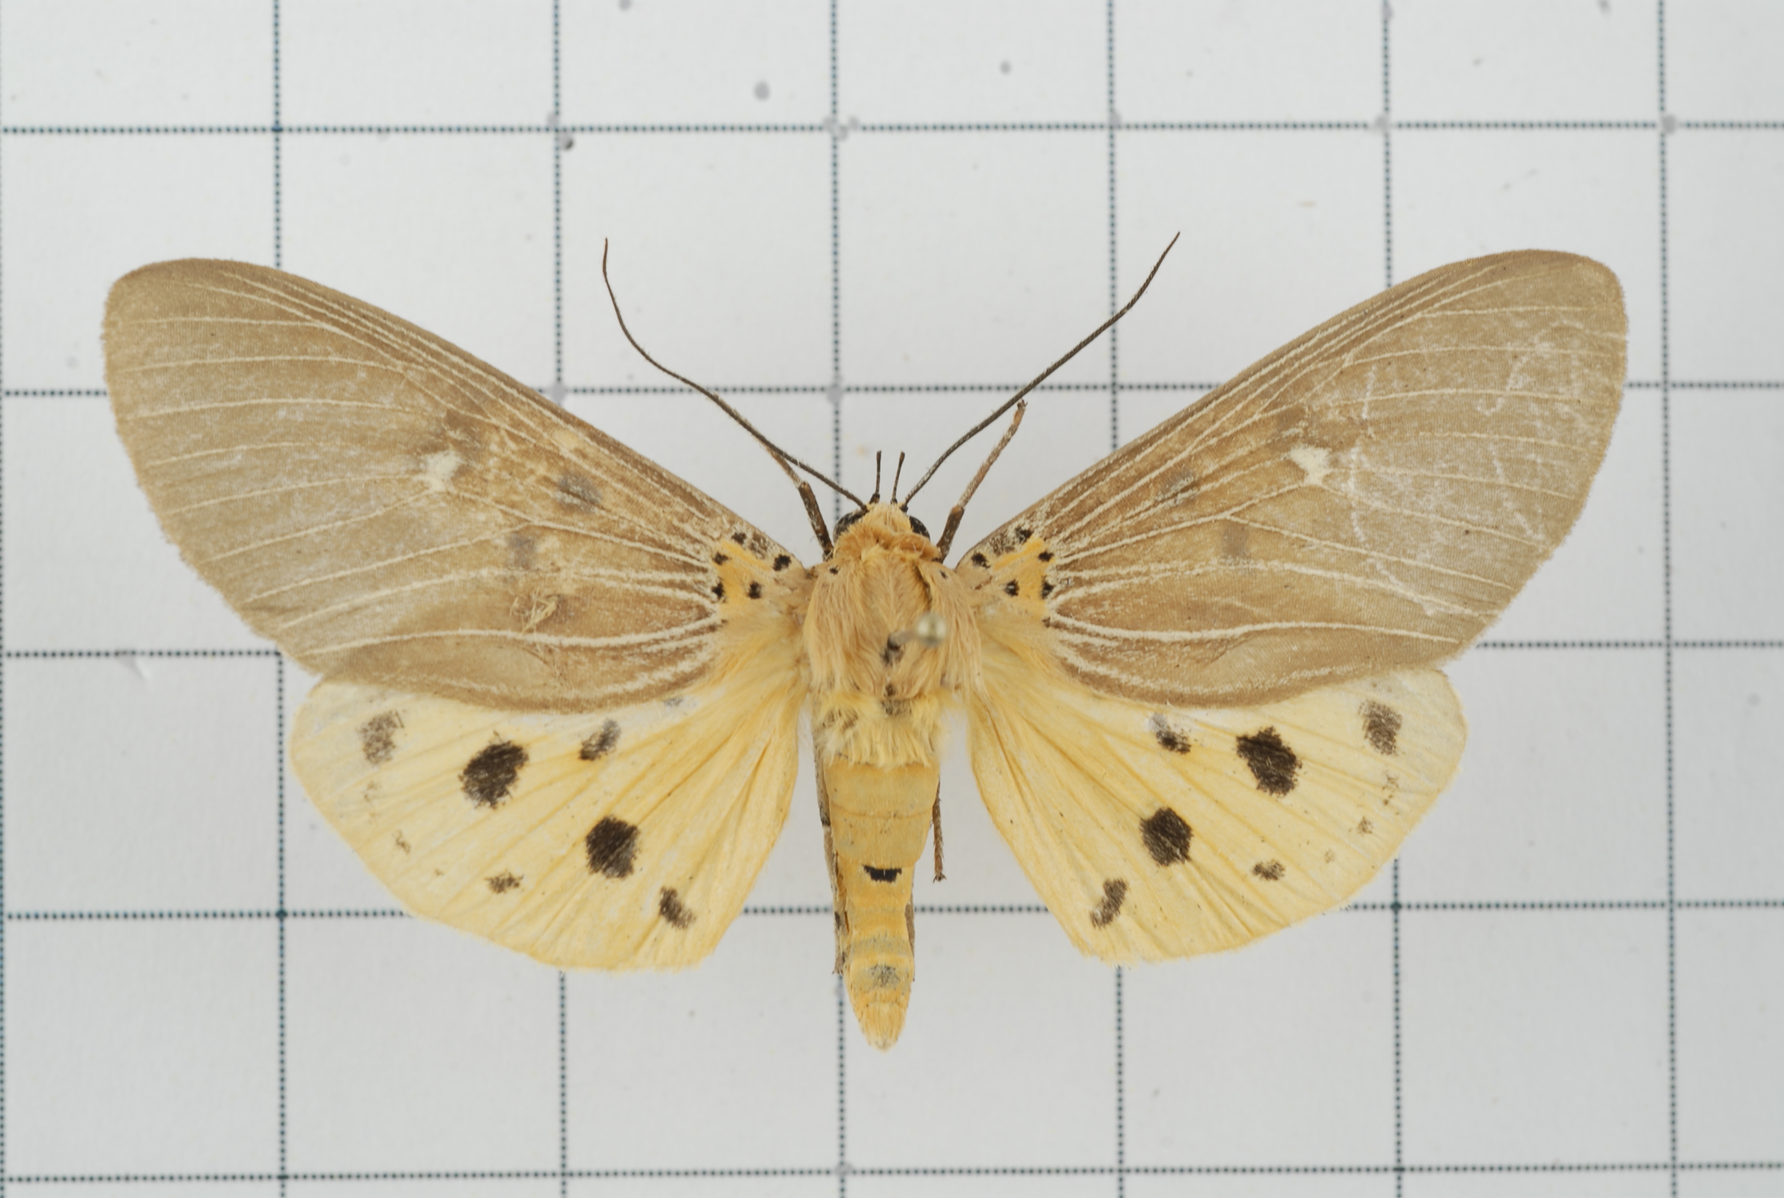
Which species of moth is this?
Asota caricae
